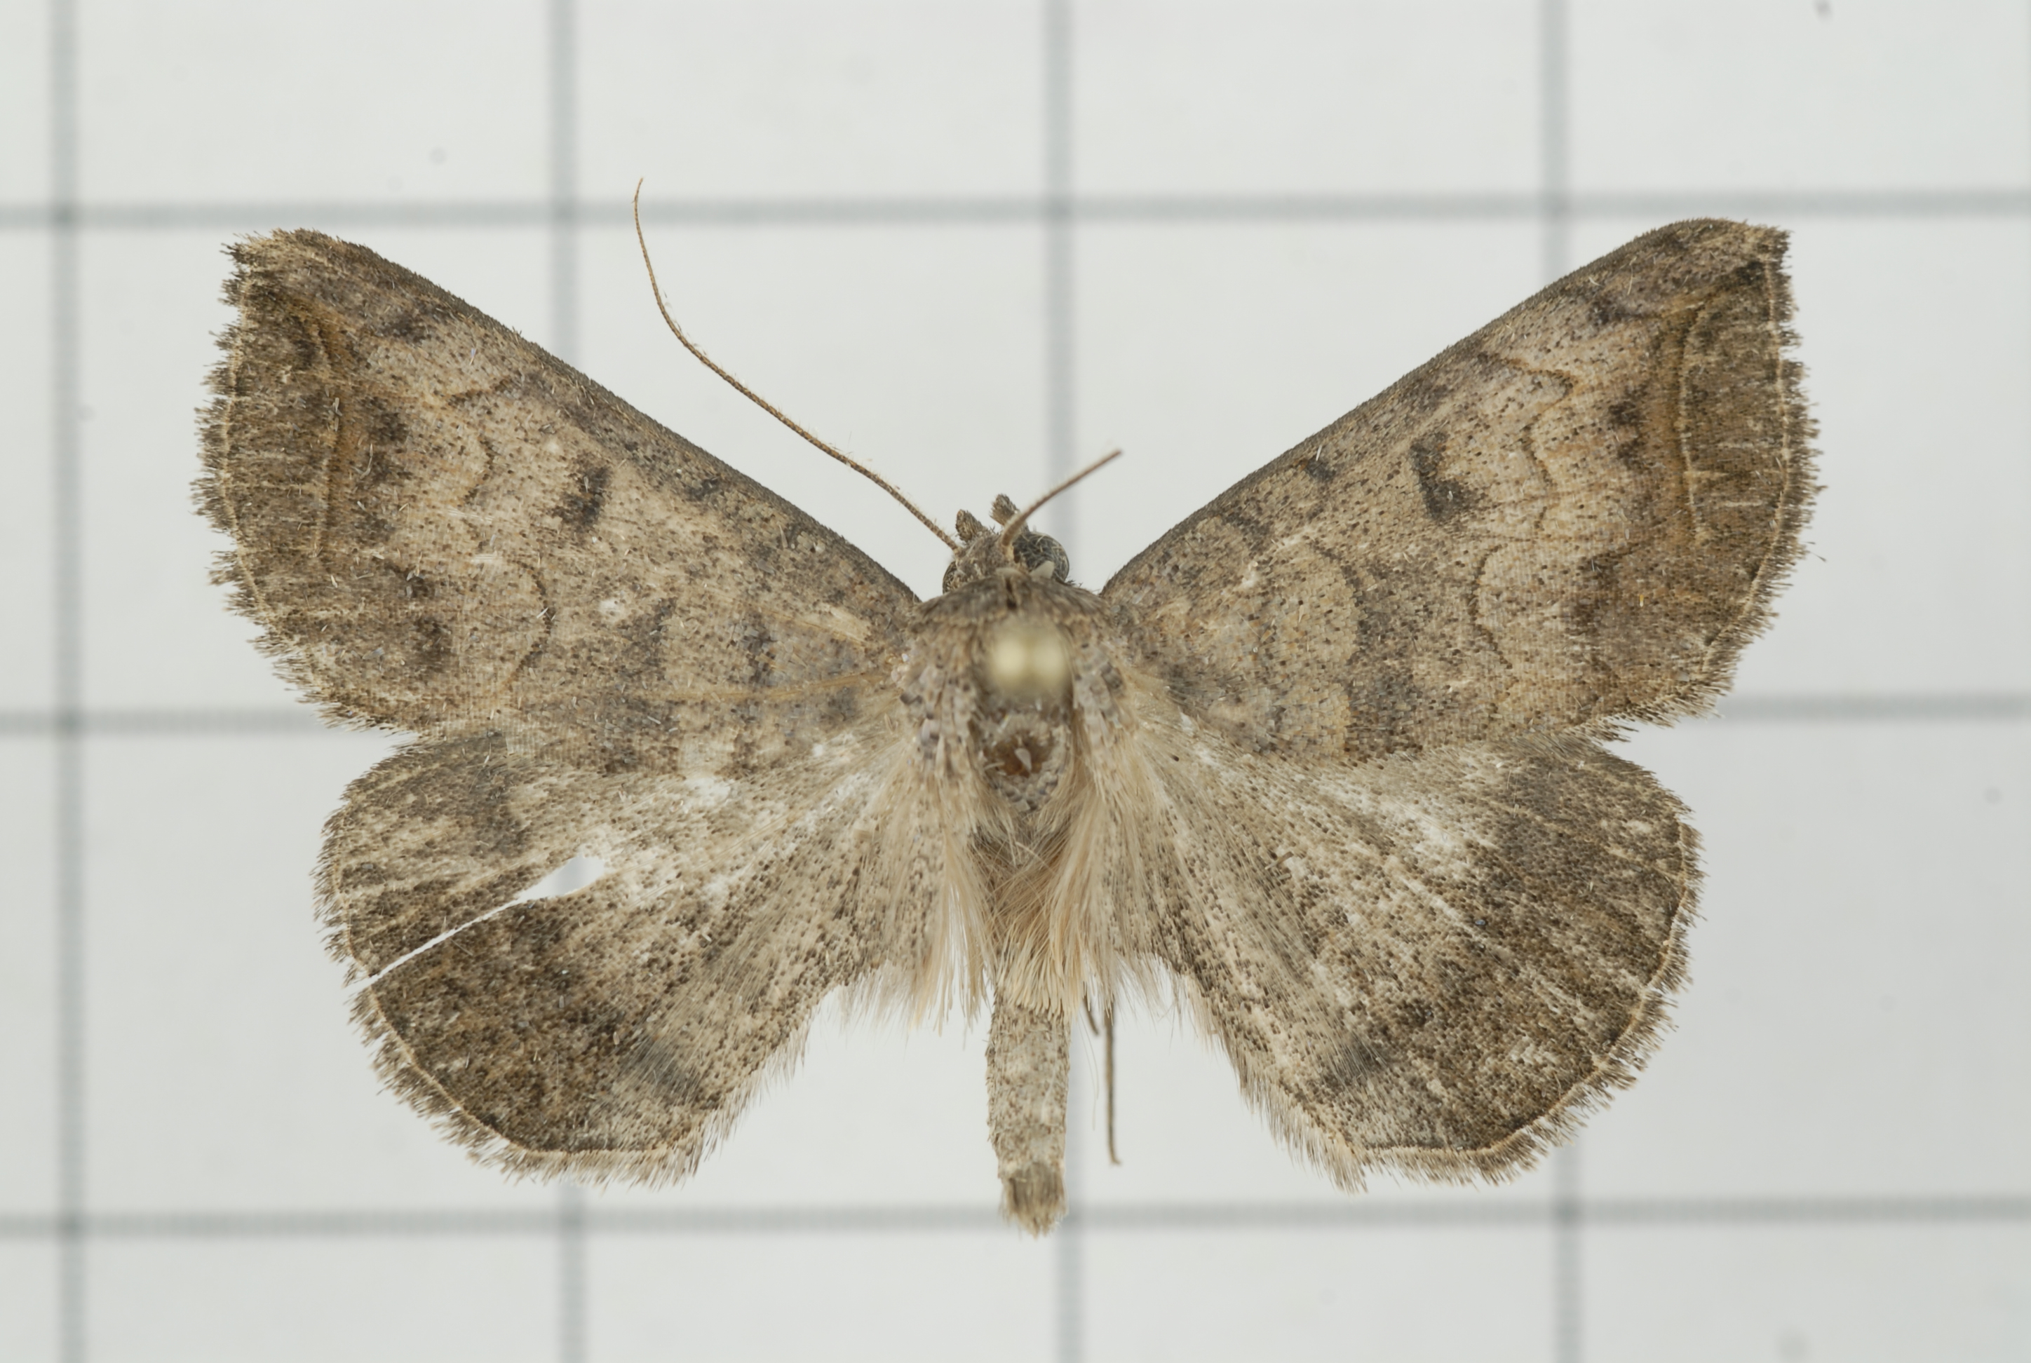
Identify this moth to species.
Blasticorhinus rivulosa
